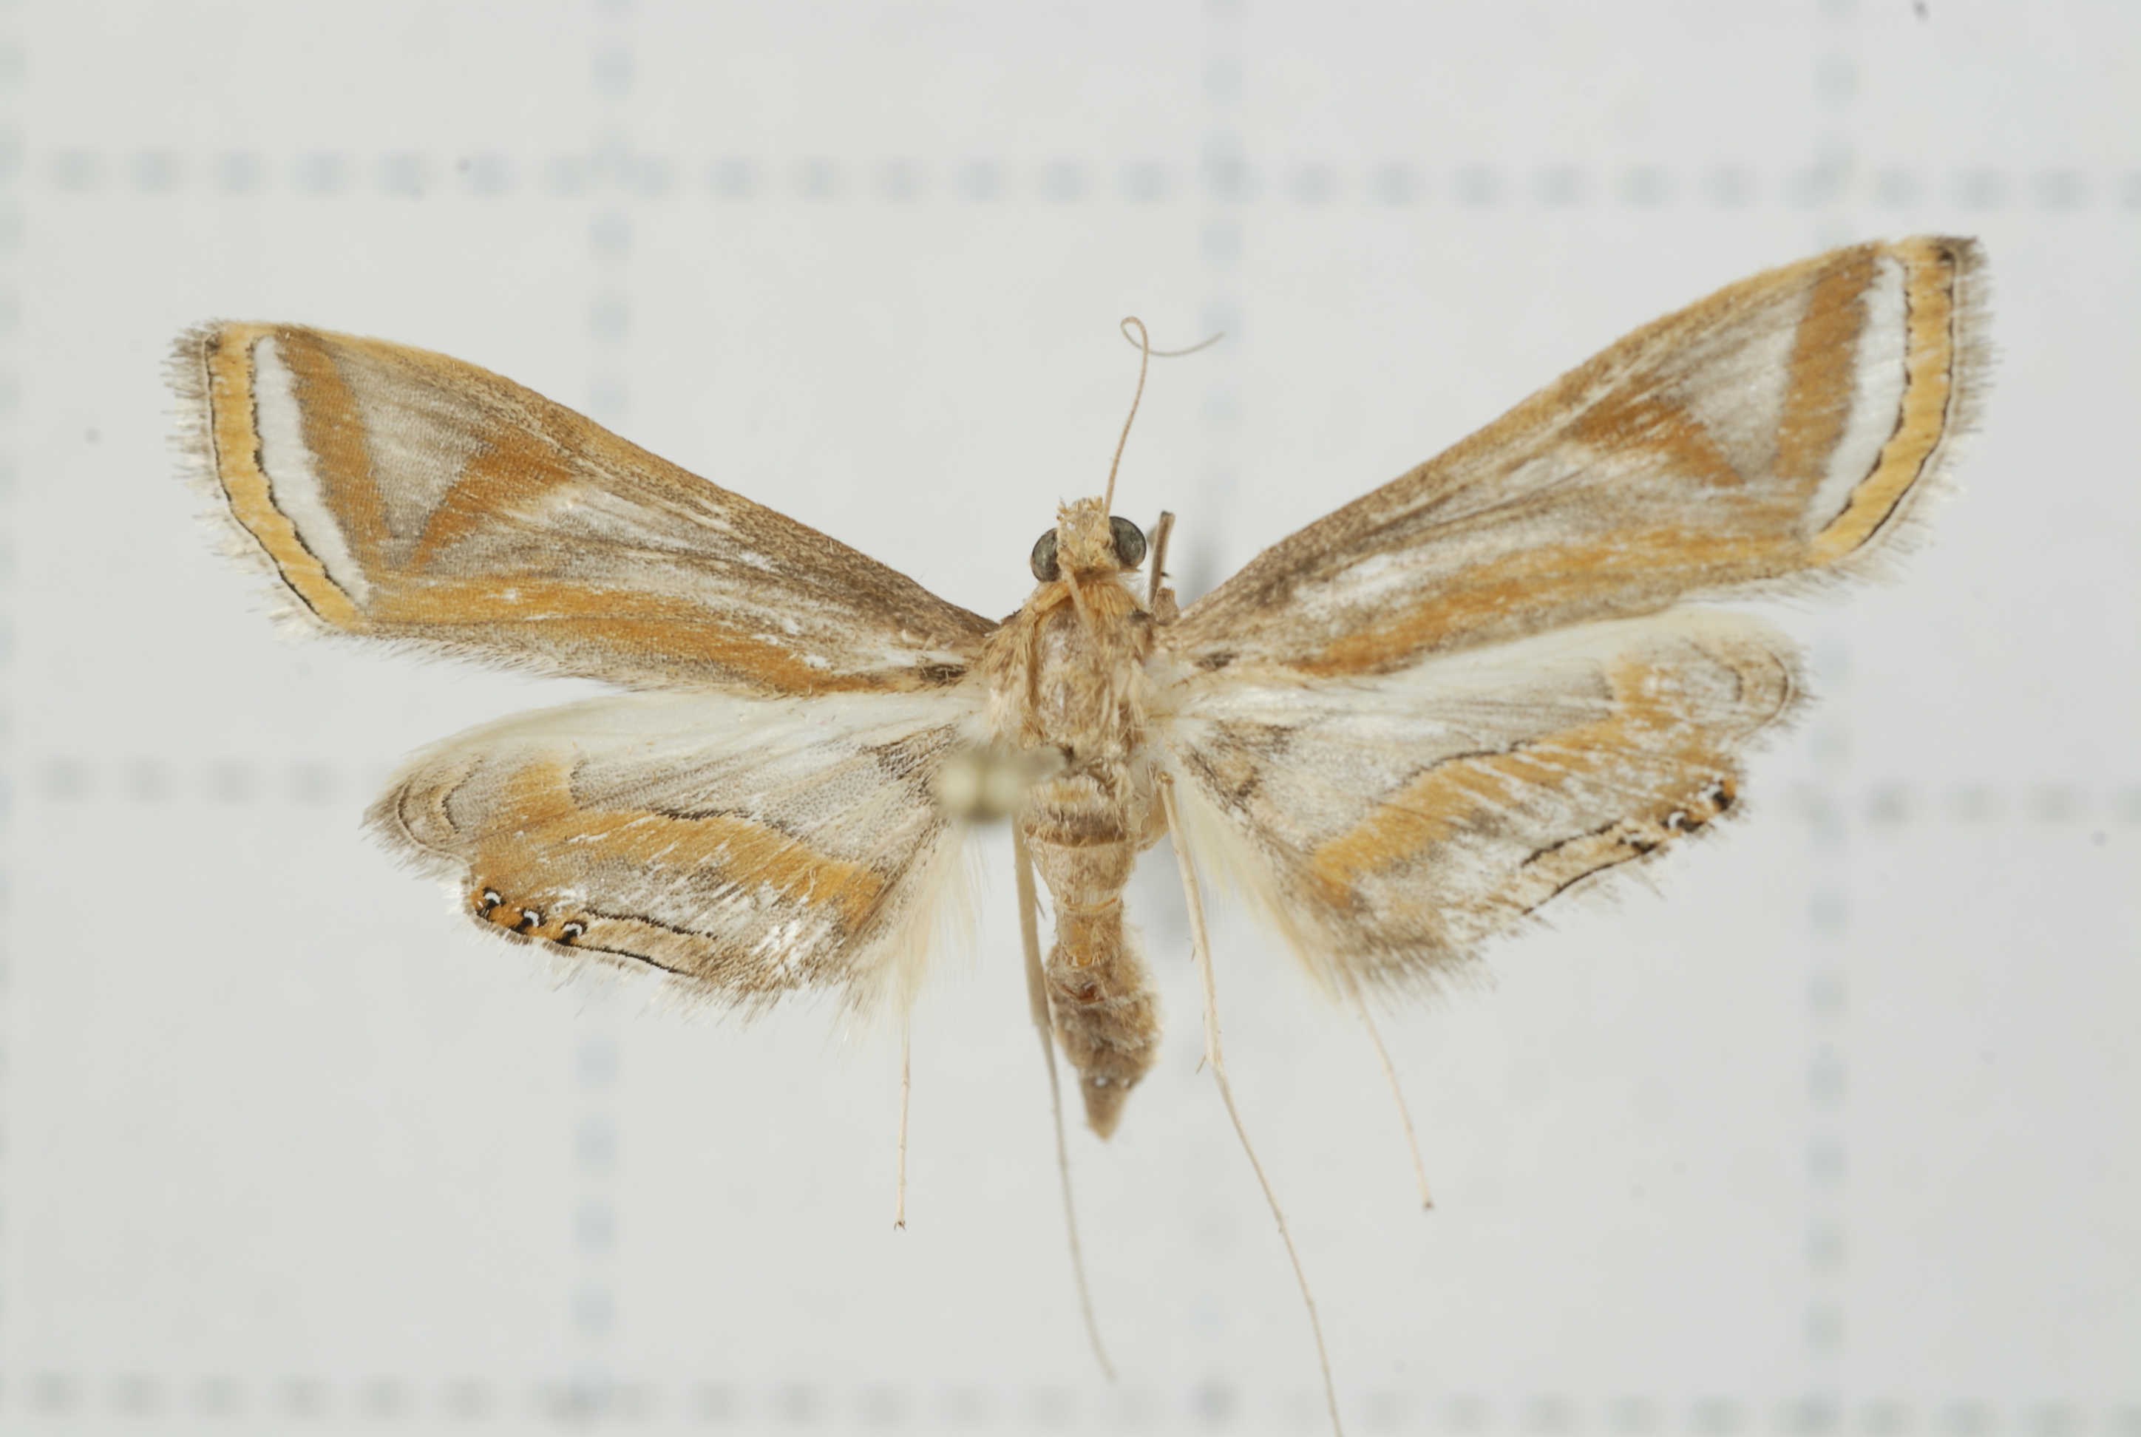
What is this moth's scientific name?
Eoophyla gibbosalis
